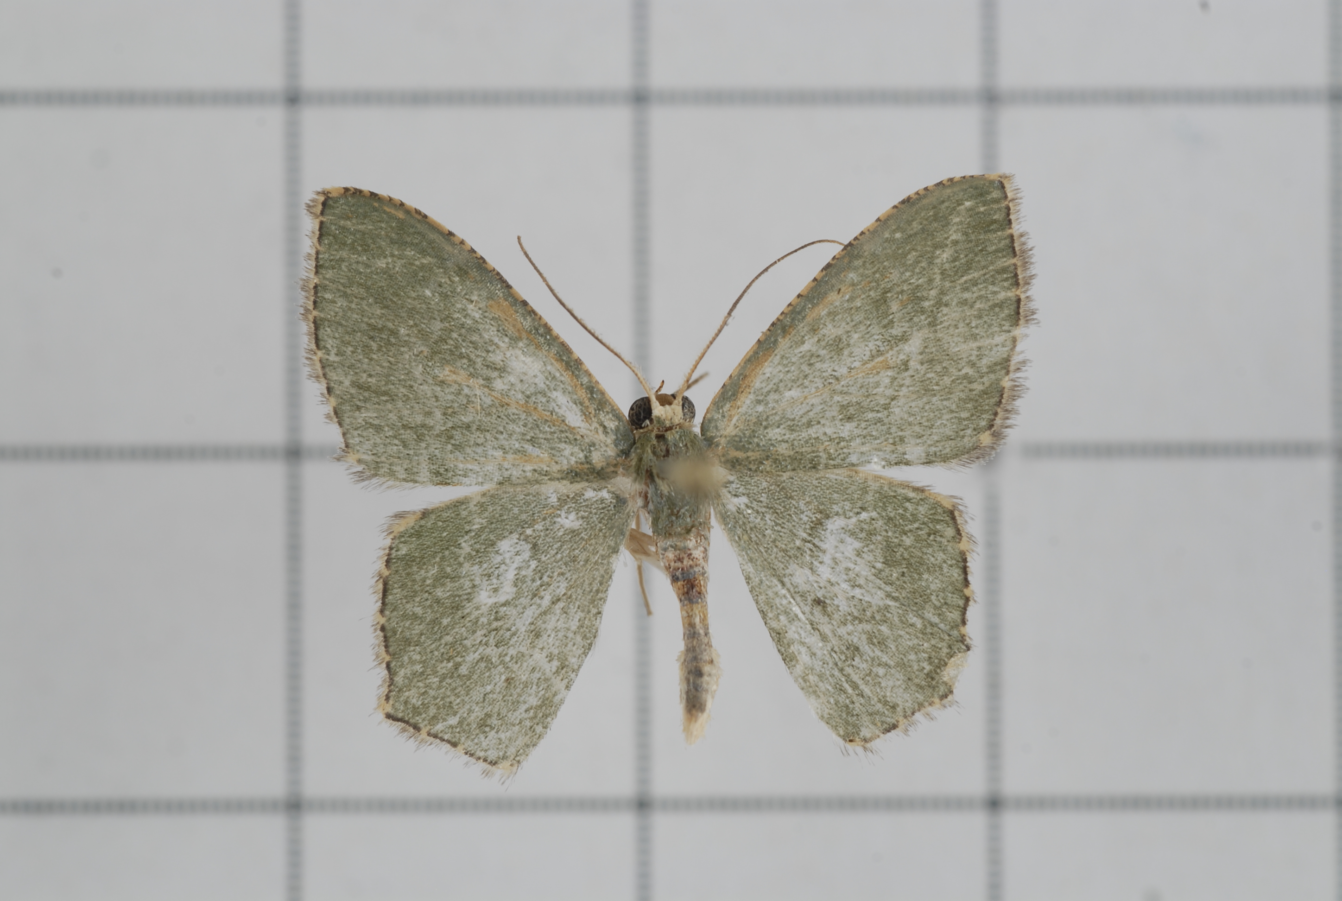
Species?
Maxates lactipuncta
